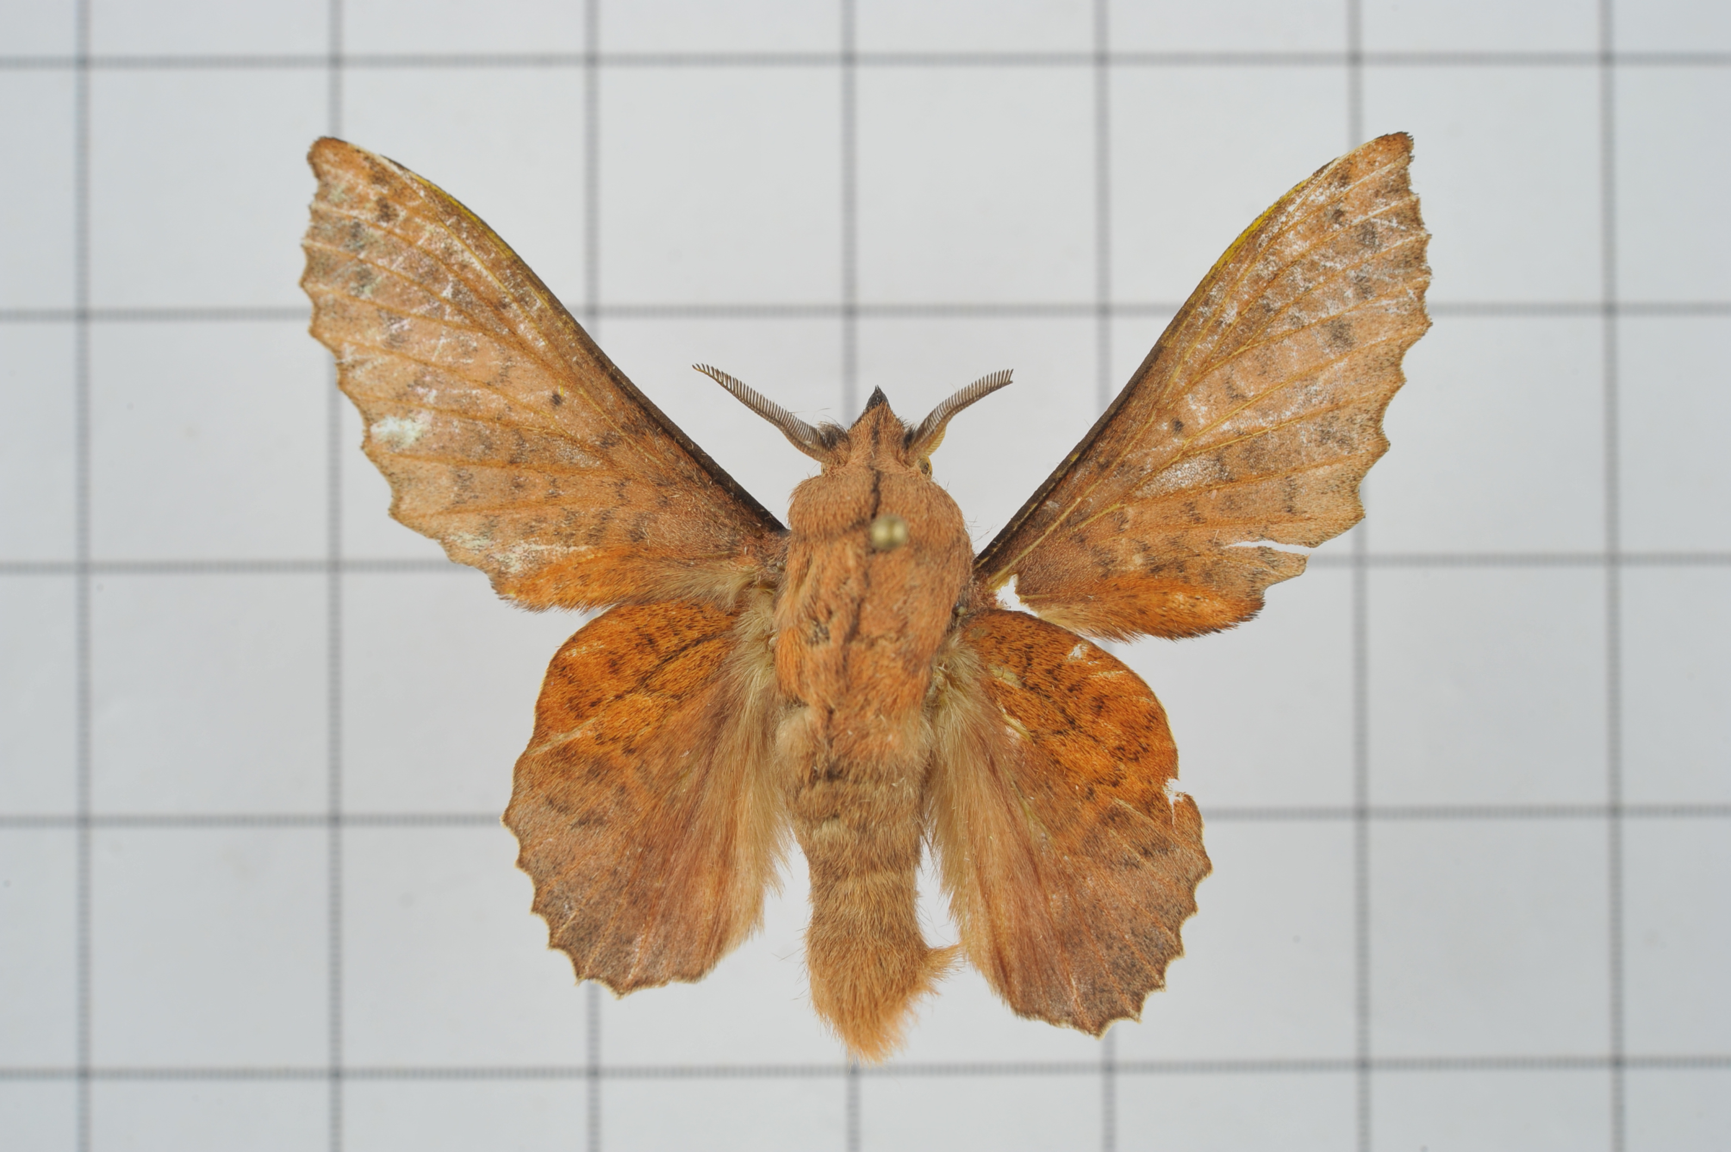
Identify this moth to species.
Gastropacha horishana horishana
